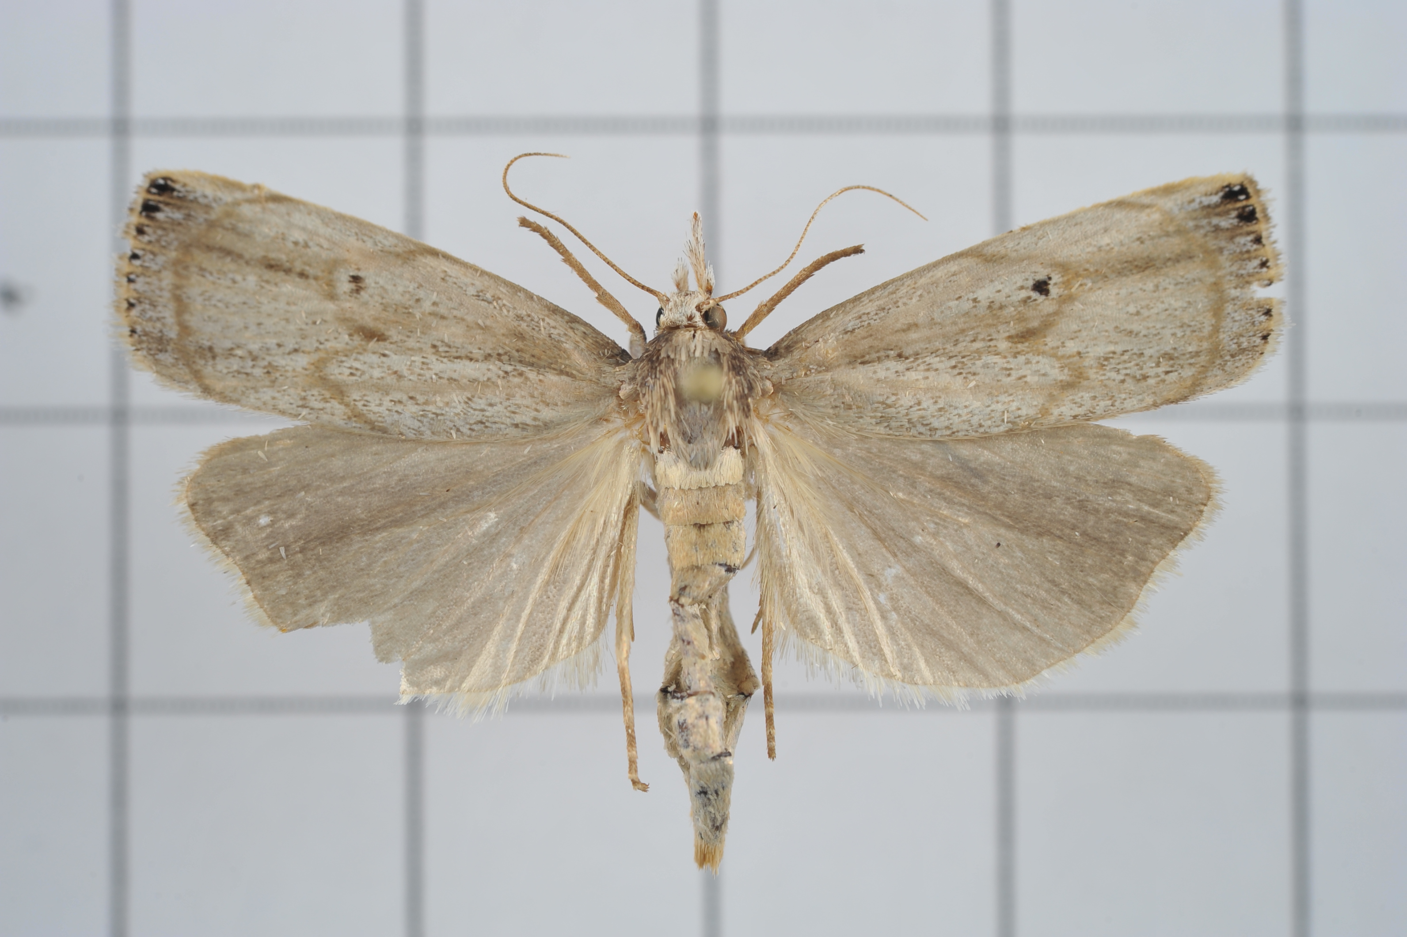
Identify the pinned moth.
Calamotropha franki
